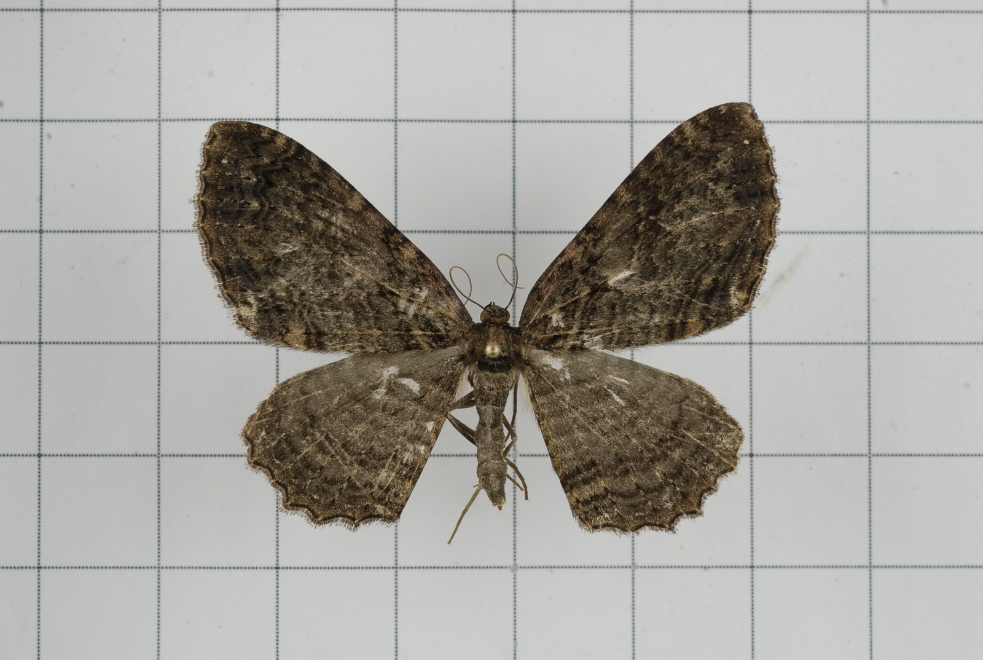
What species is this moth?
Telenomeuta punctimarginaria
